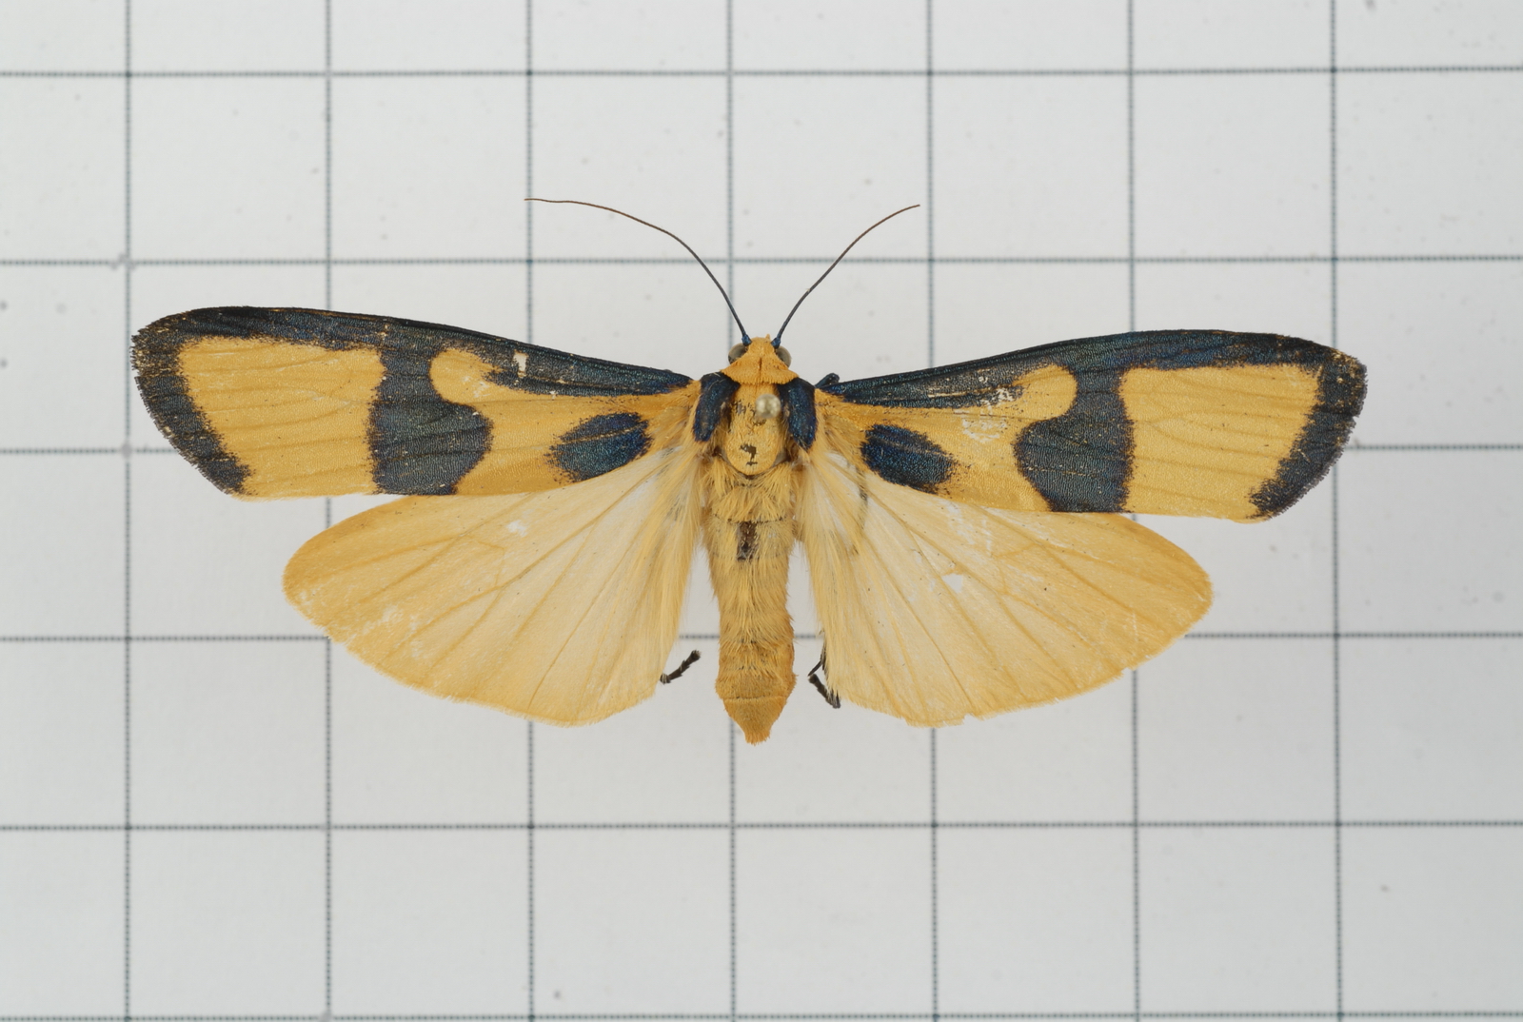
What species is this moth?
Chrysaeglia magnifica
